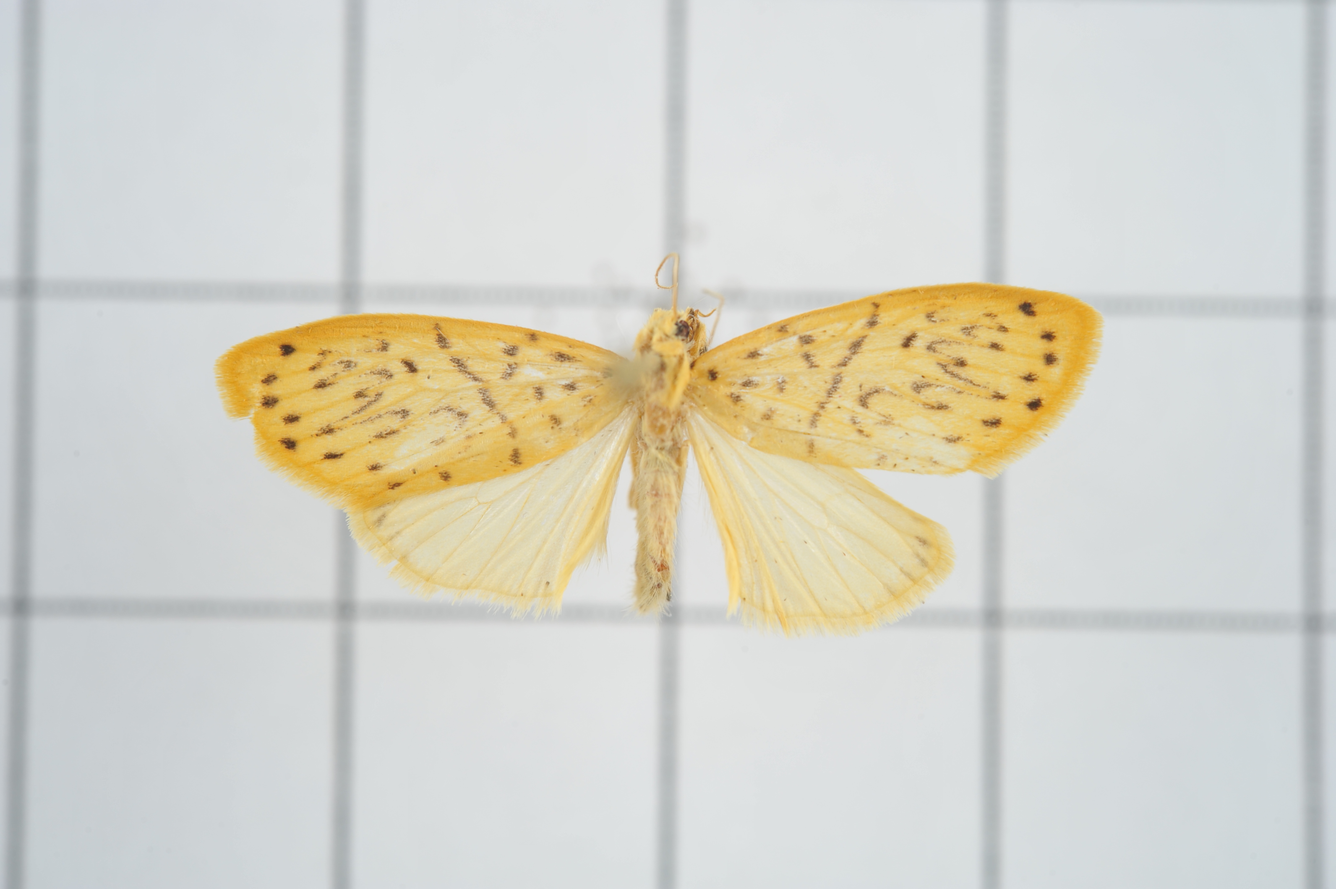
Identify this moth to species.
Huangilene alikangiae alikangiae
